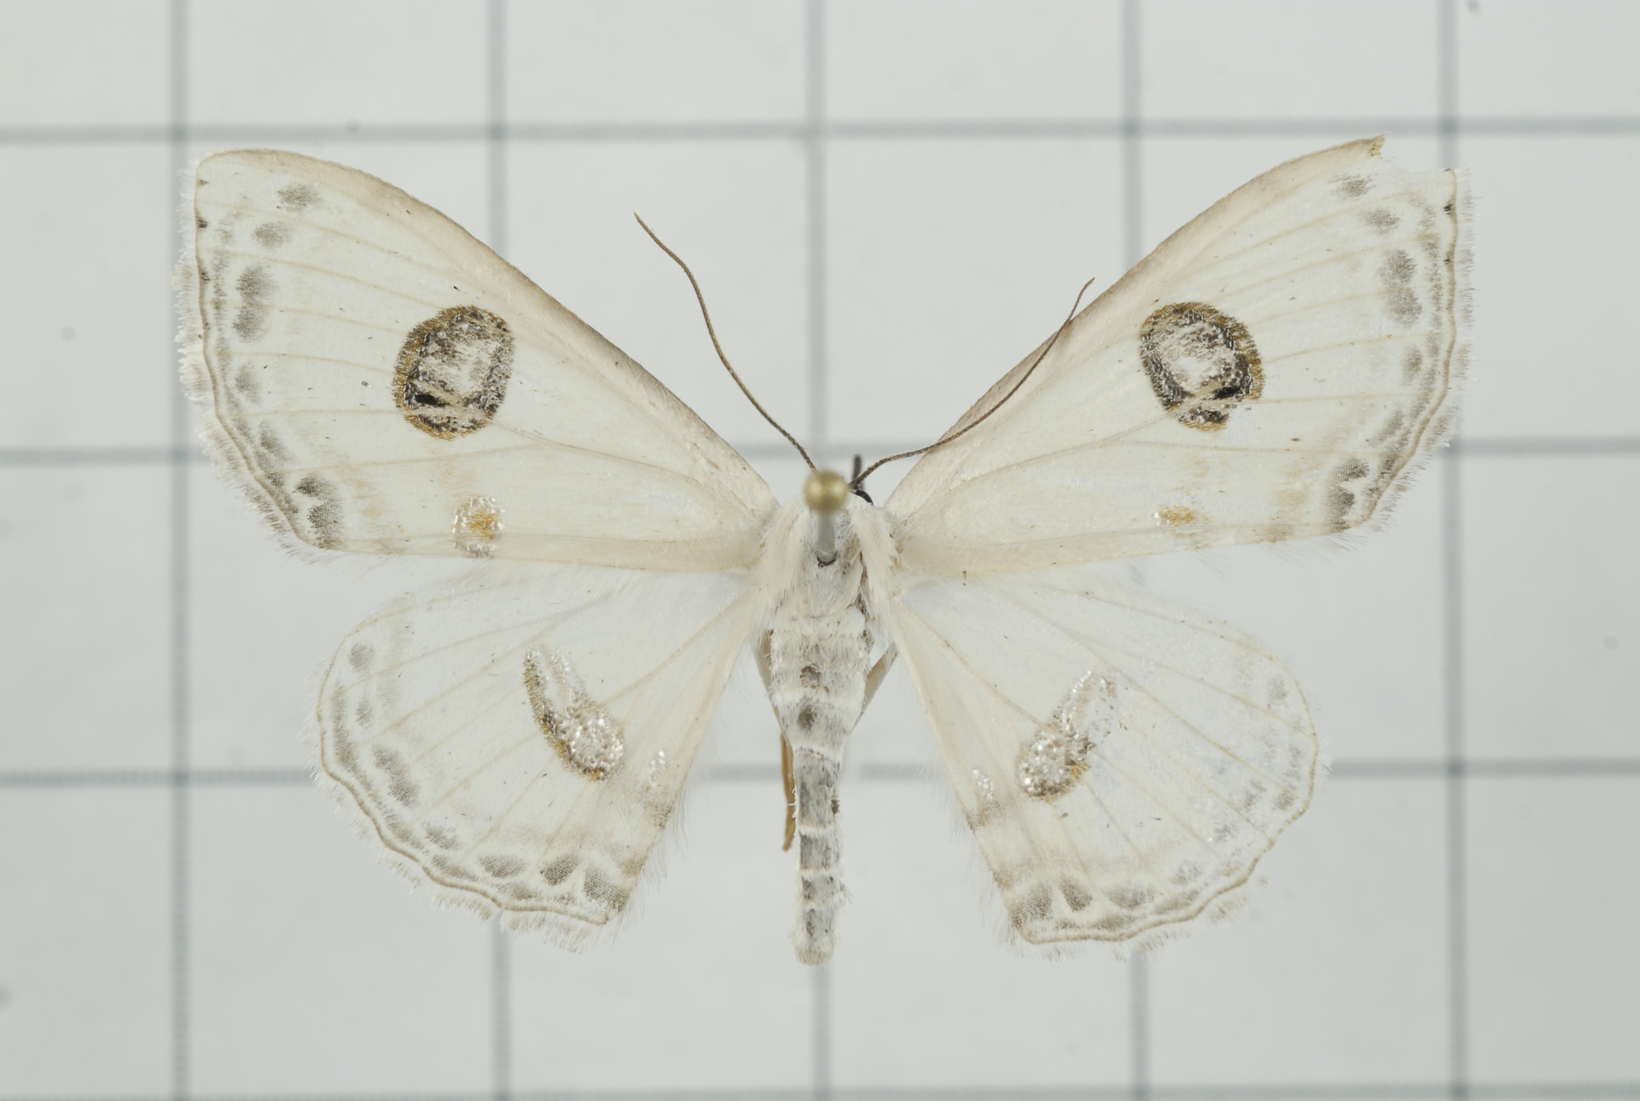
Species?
Problepsis albidior matsumurai
